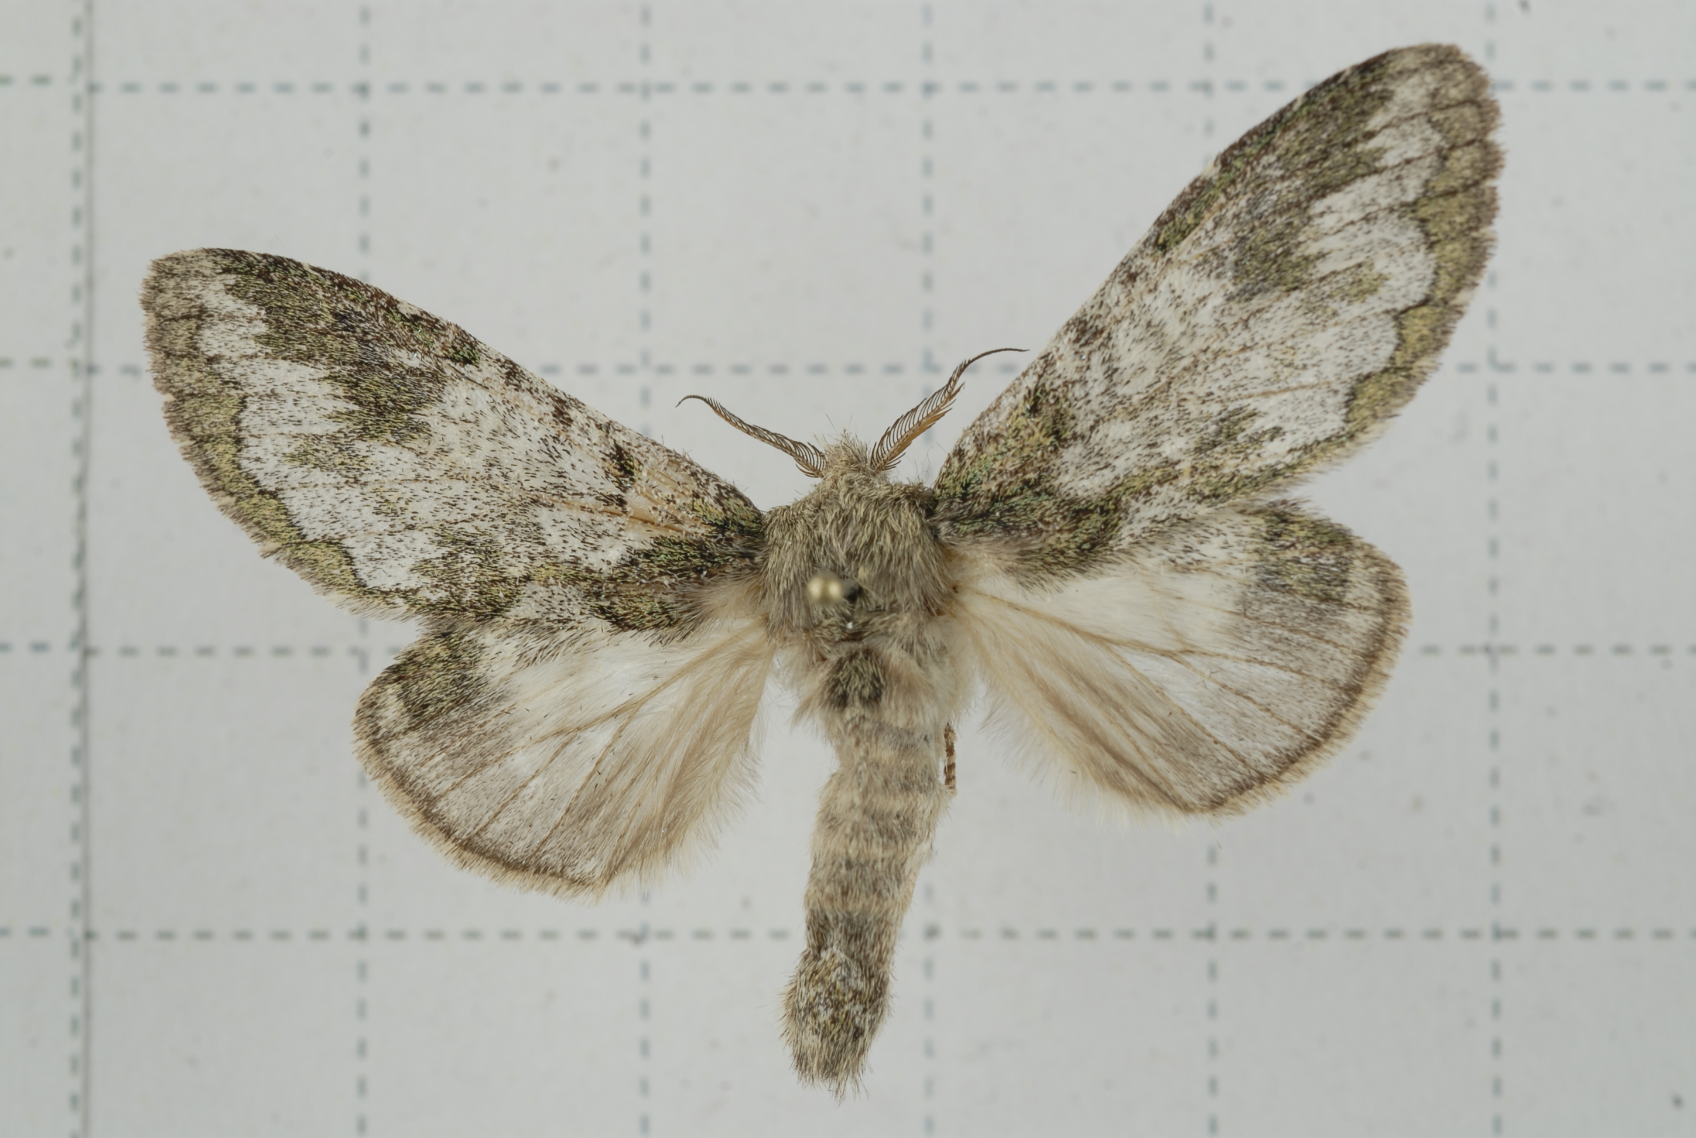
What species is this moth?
Syntypistis umbrosa
